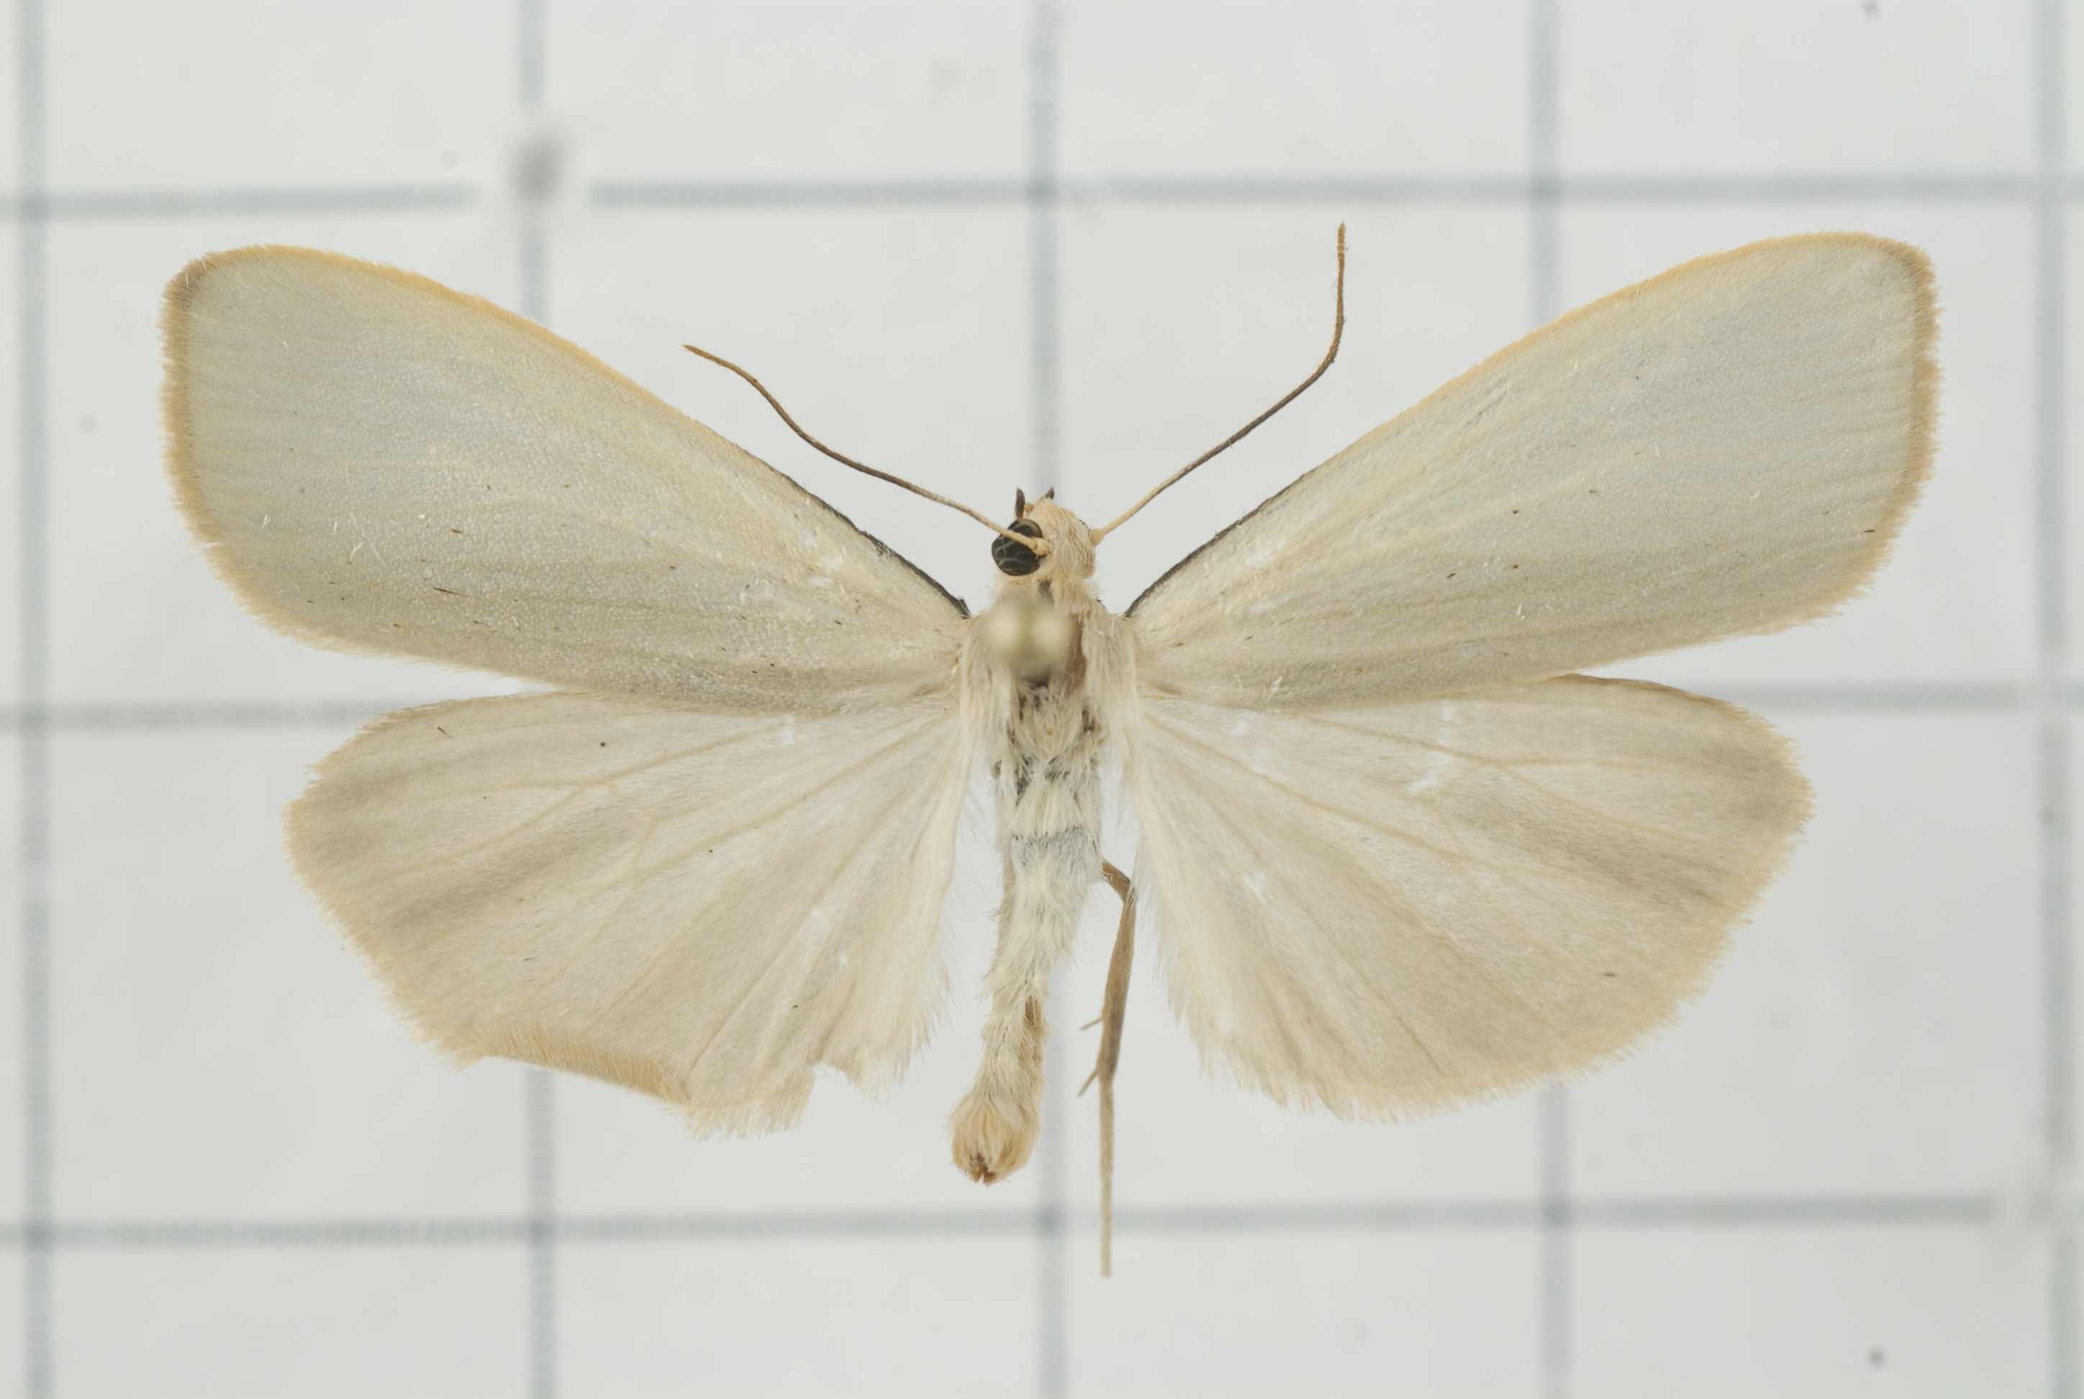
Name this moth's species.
Ghoria tecta
